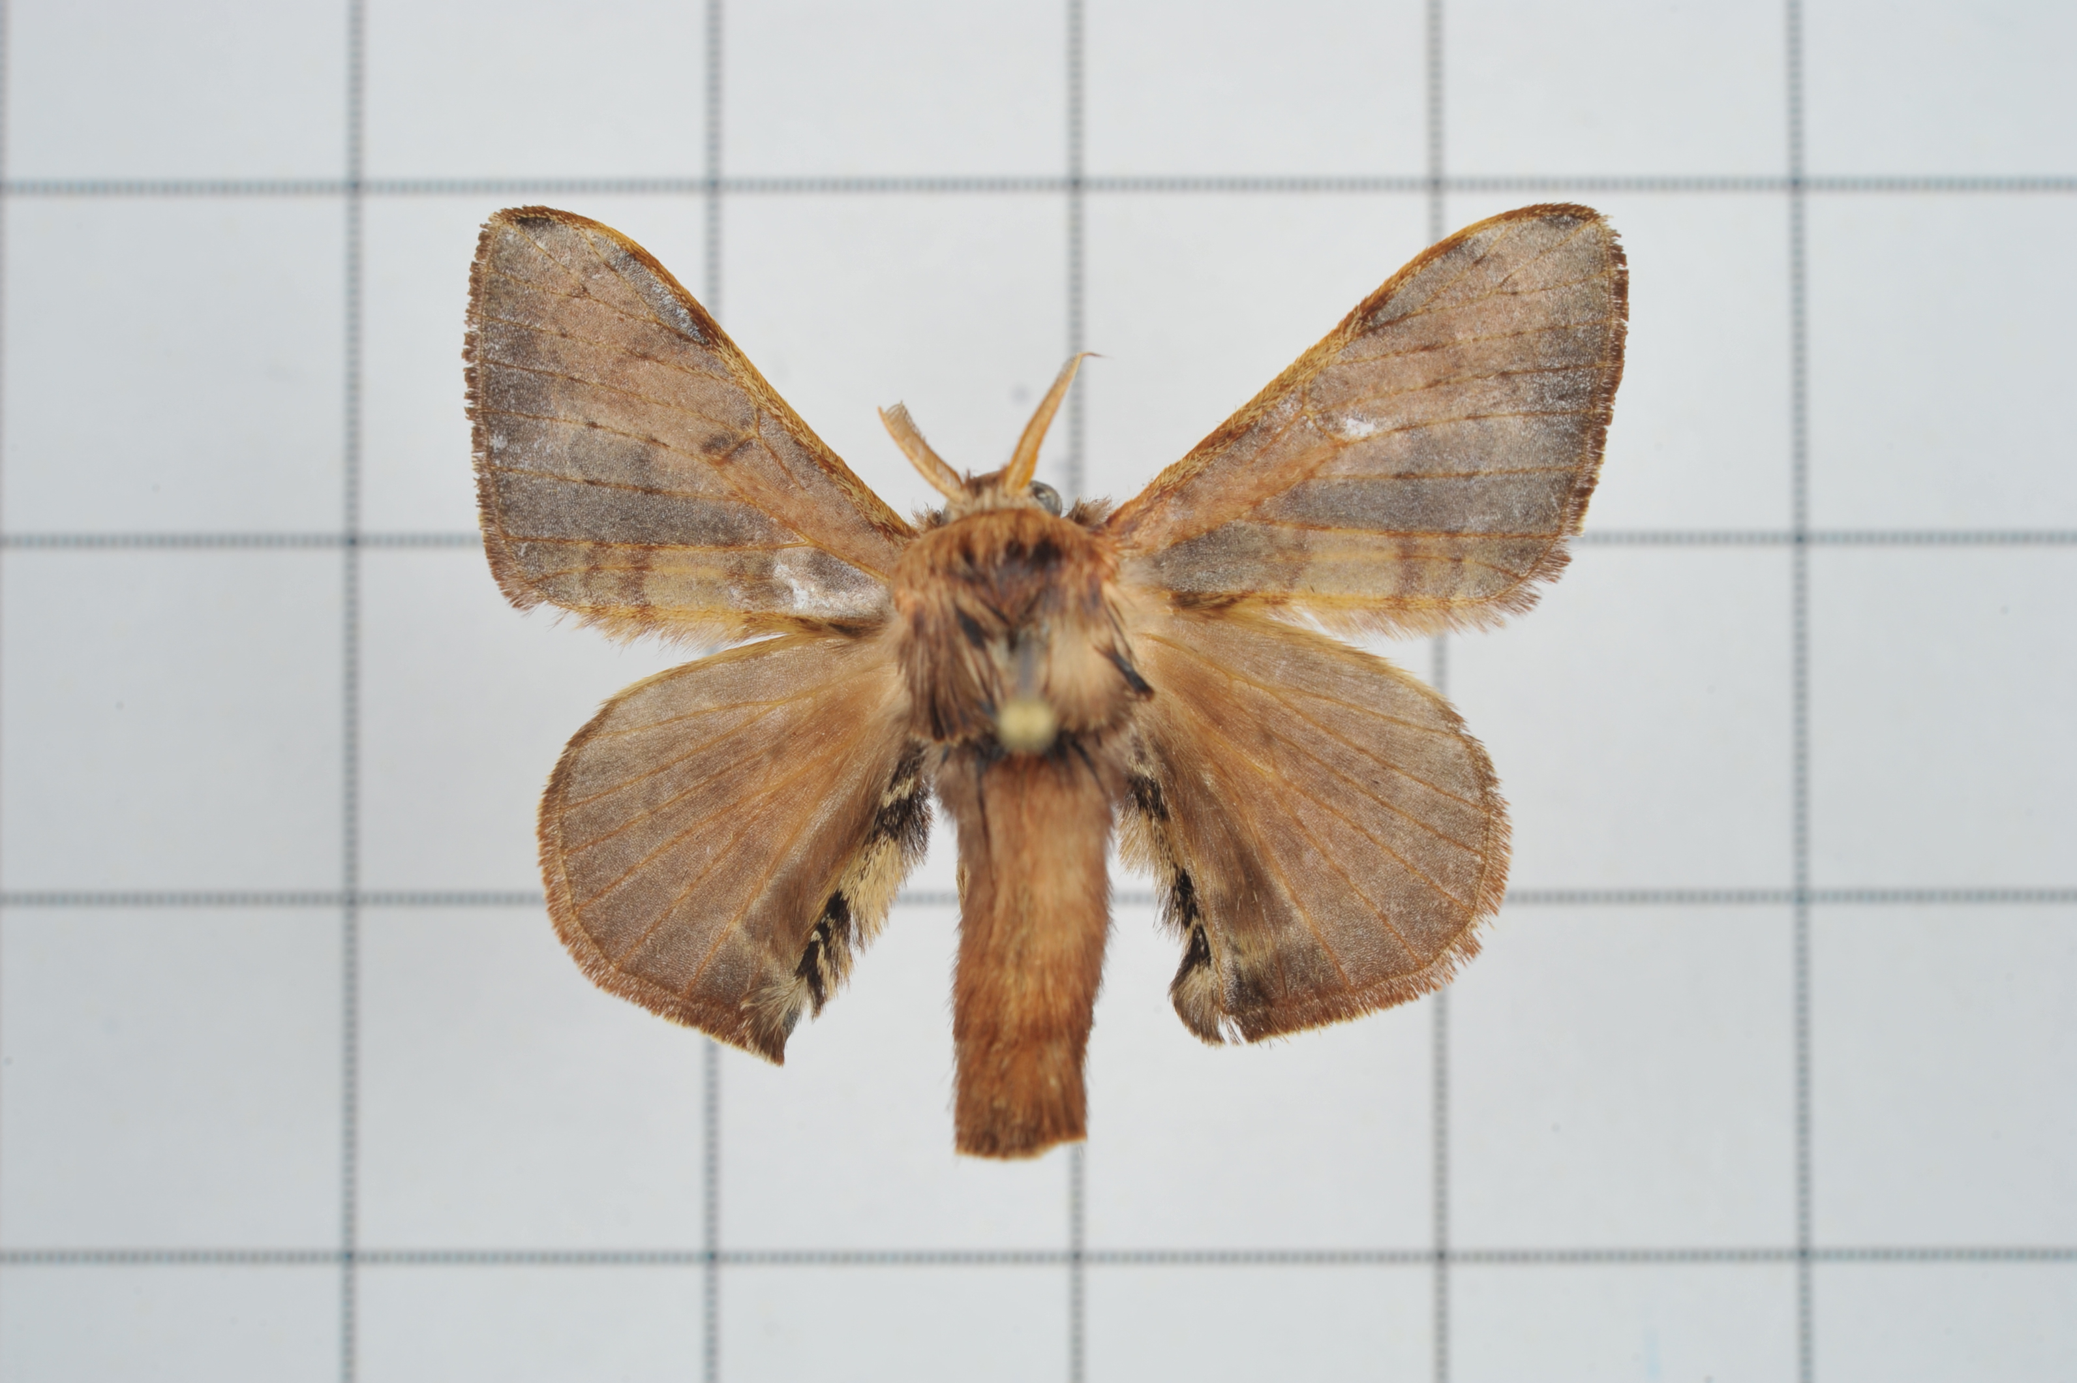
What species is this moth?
Triuncina brunnea
